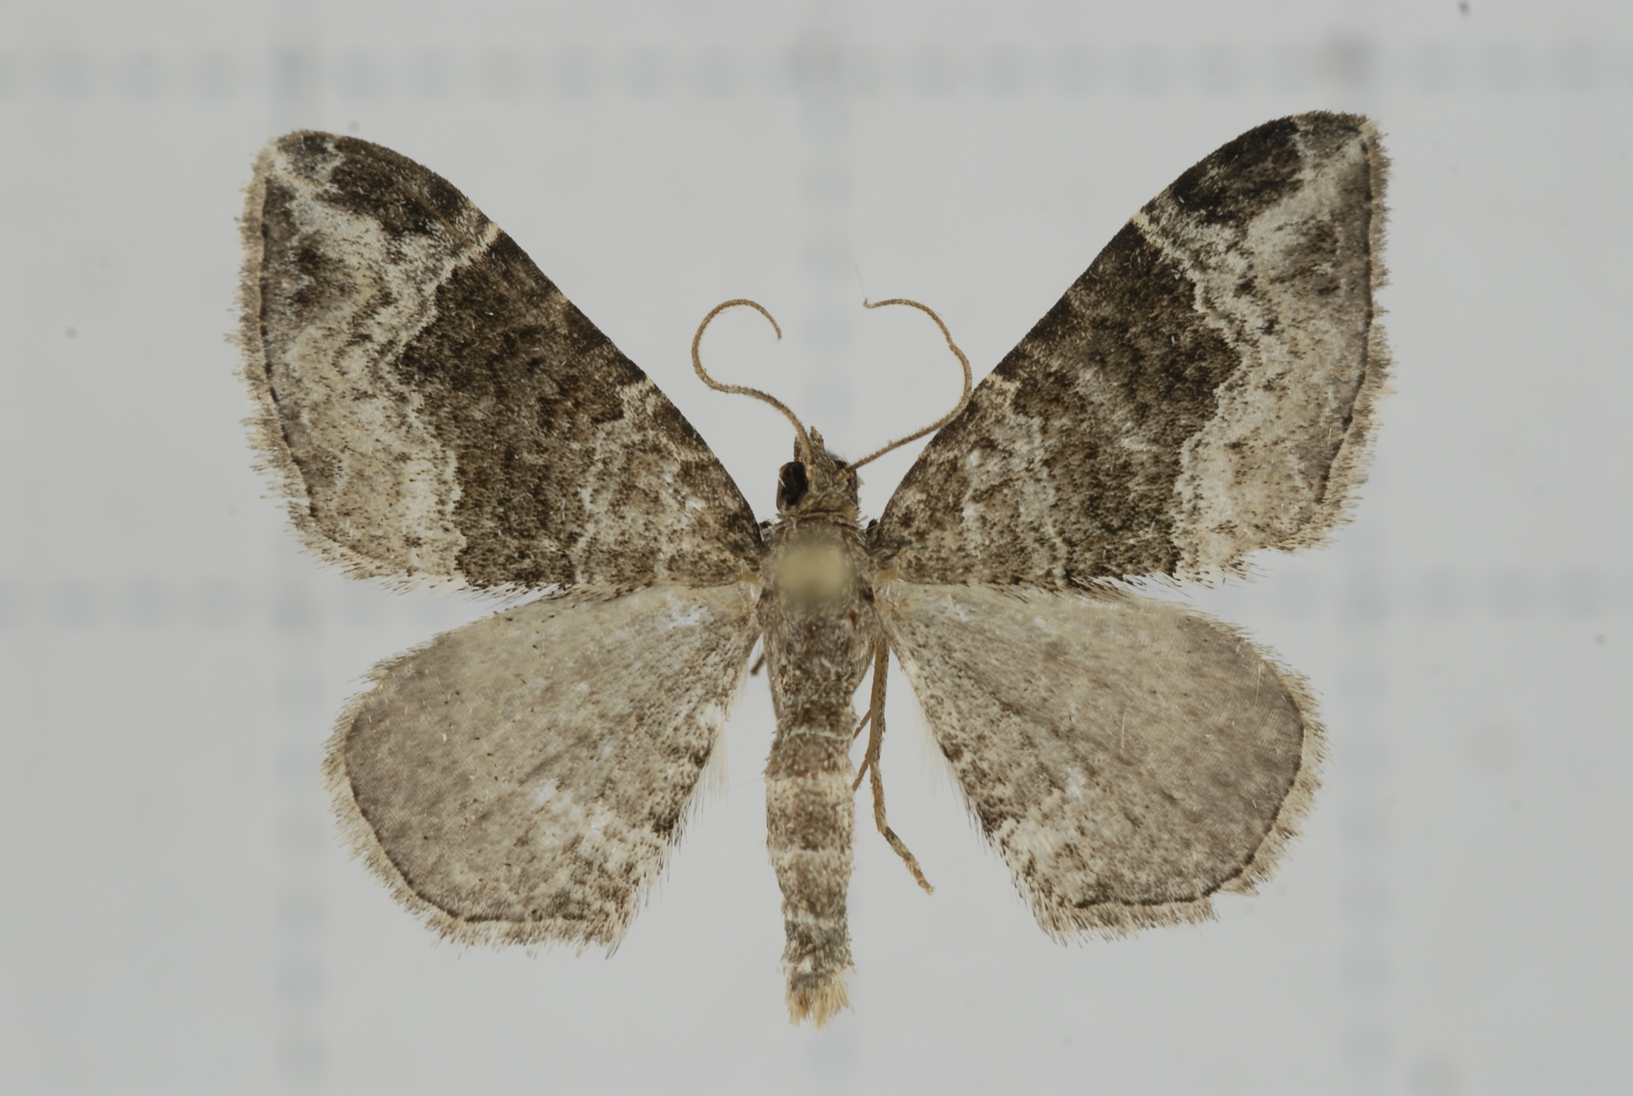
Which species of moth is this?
Xanthorhoe saturata
